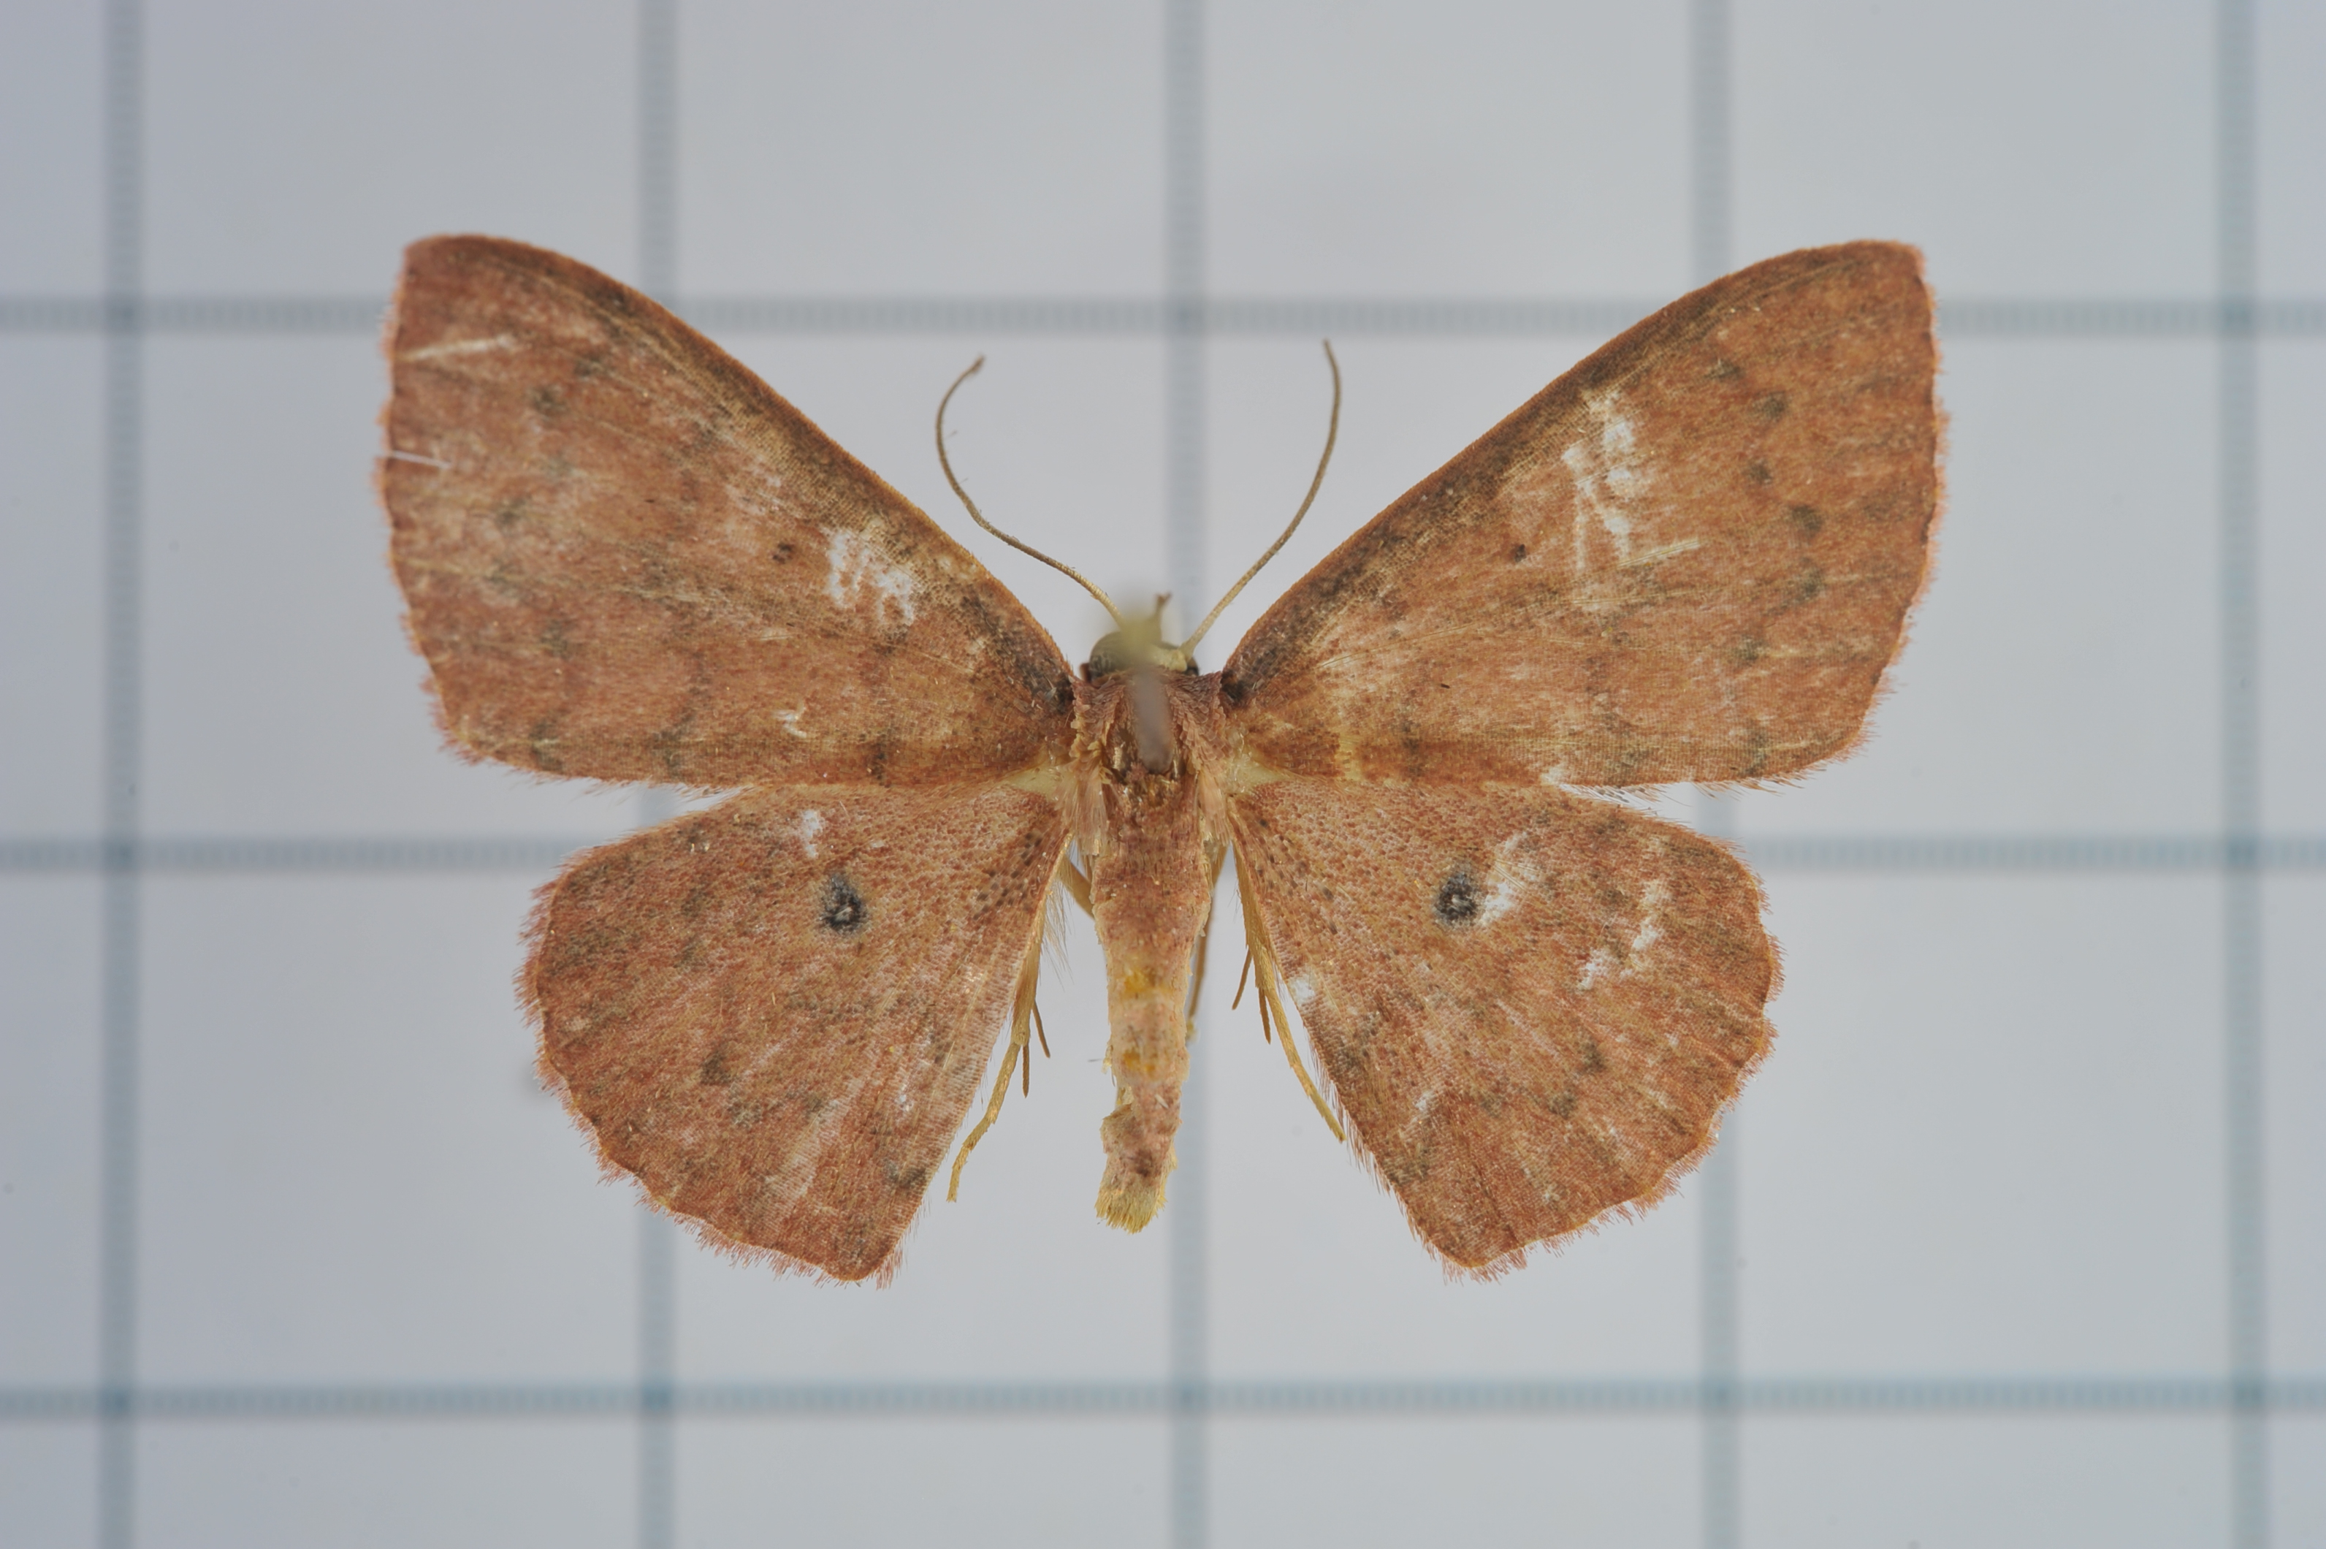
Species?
Organopoda carnearia carnearia
